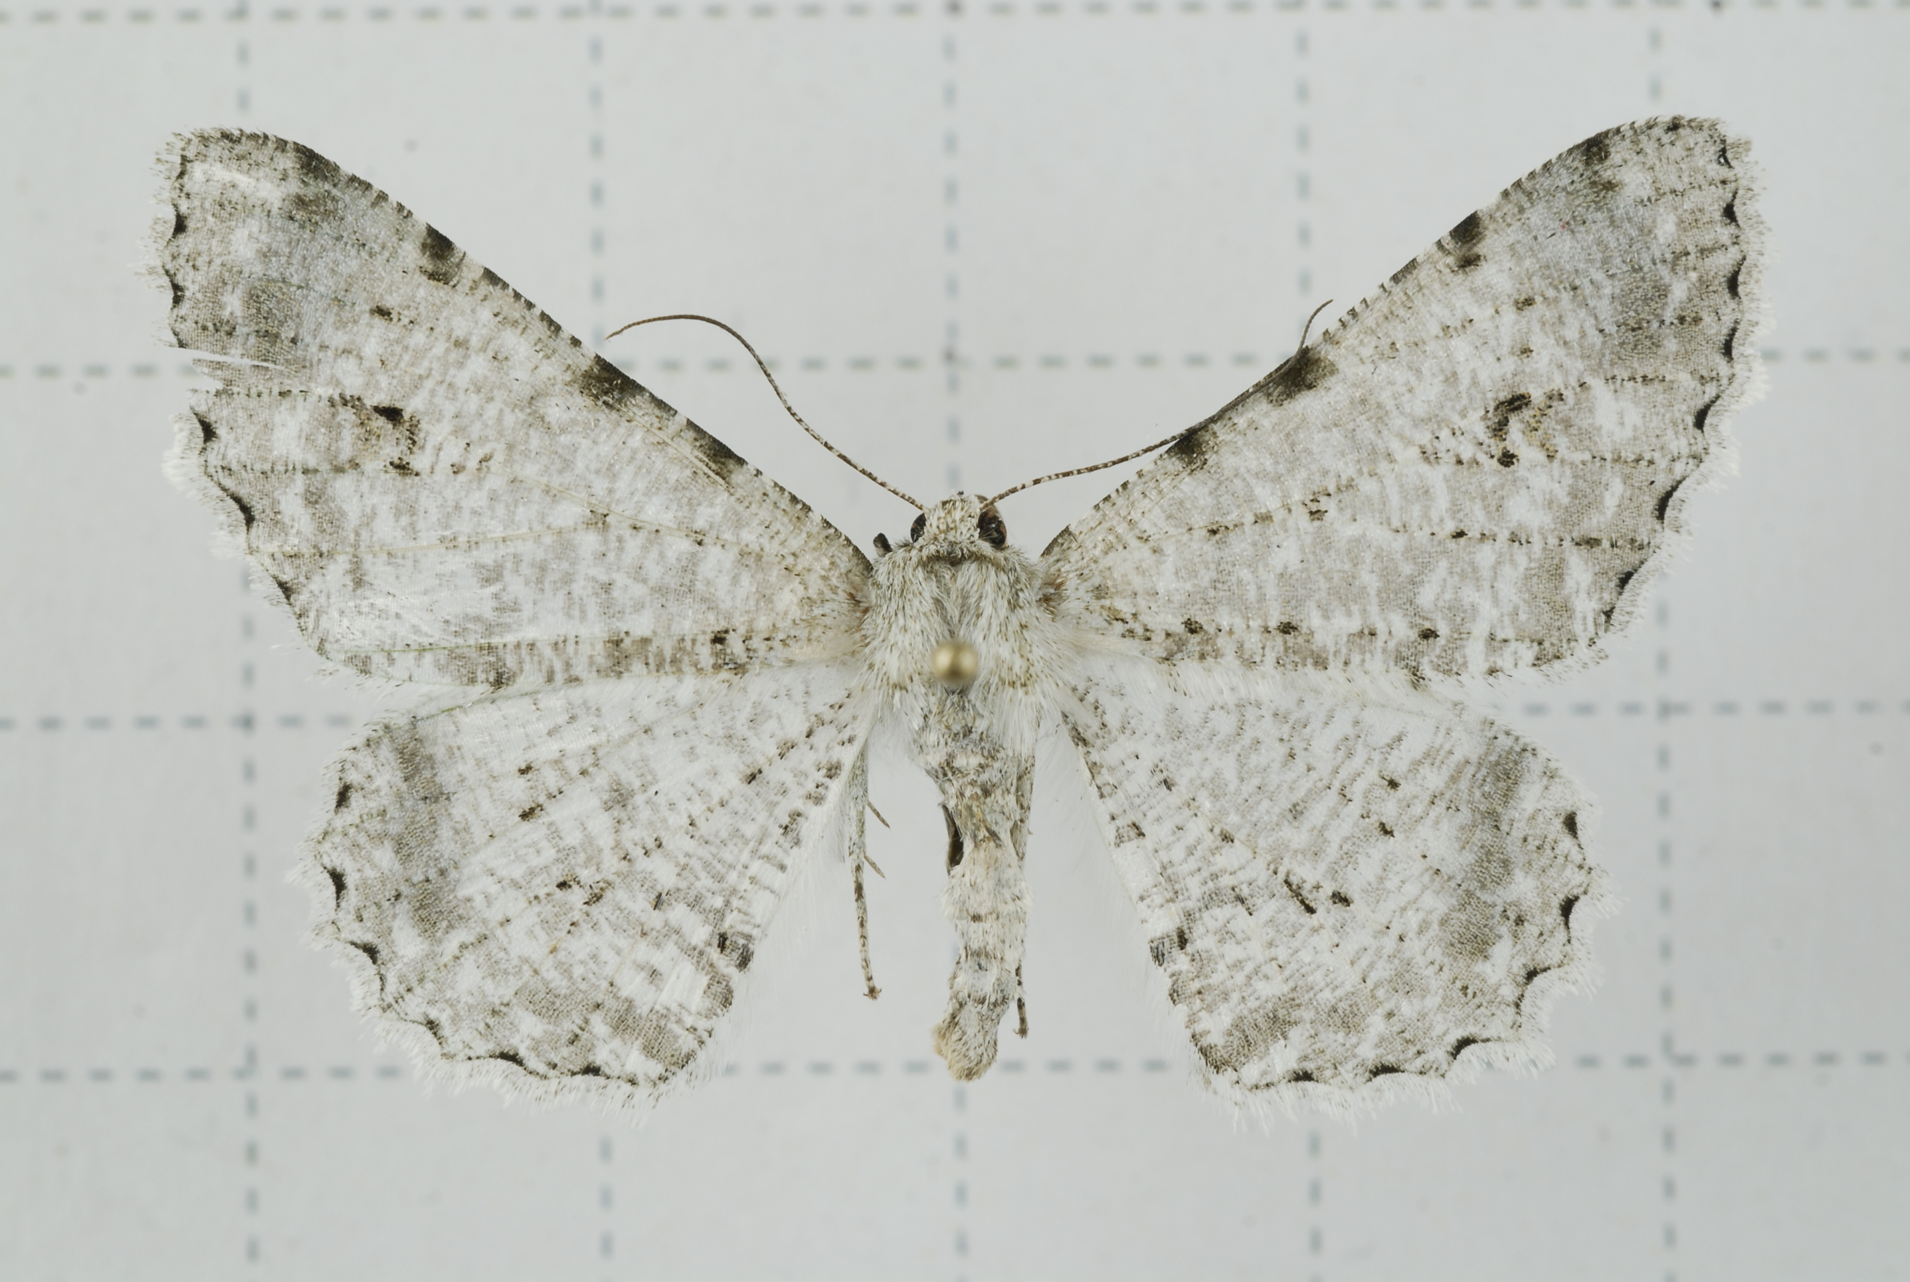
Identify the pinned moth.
Lassaba parvalbidaria parvalbidaria
